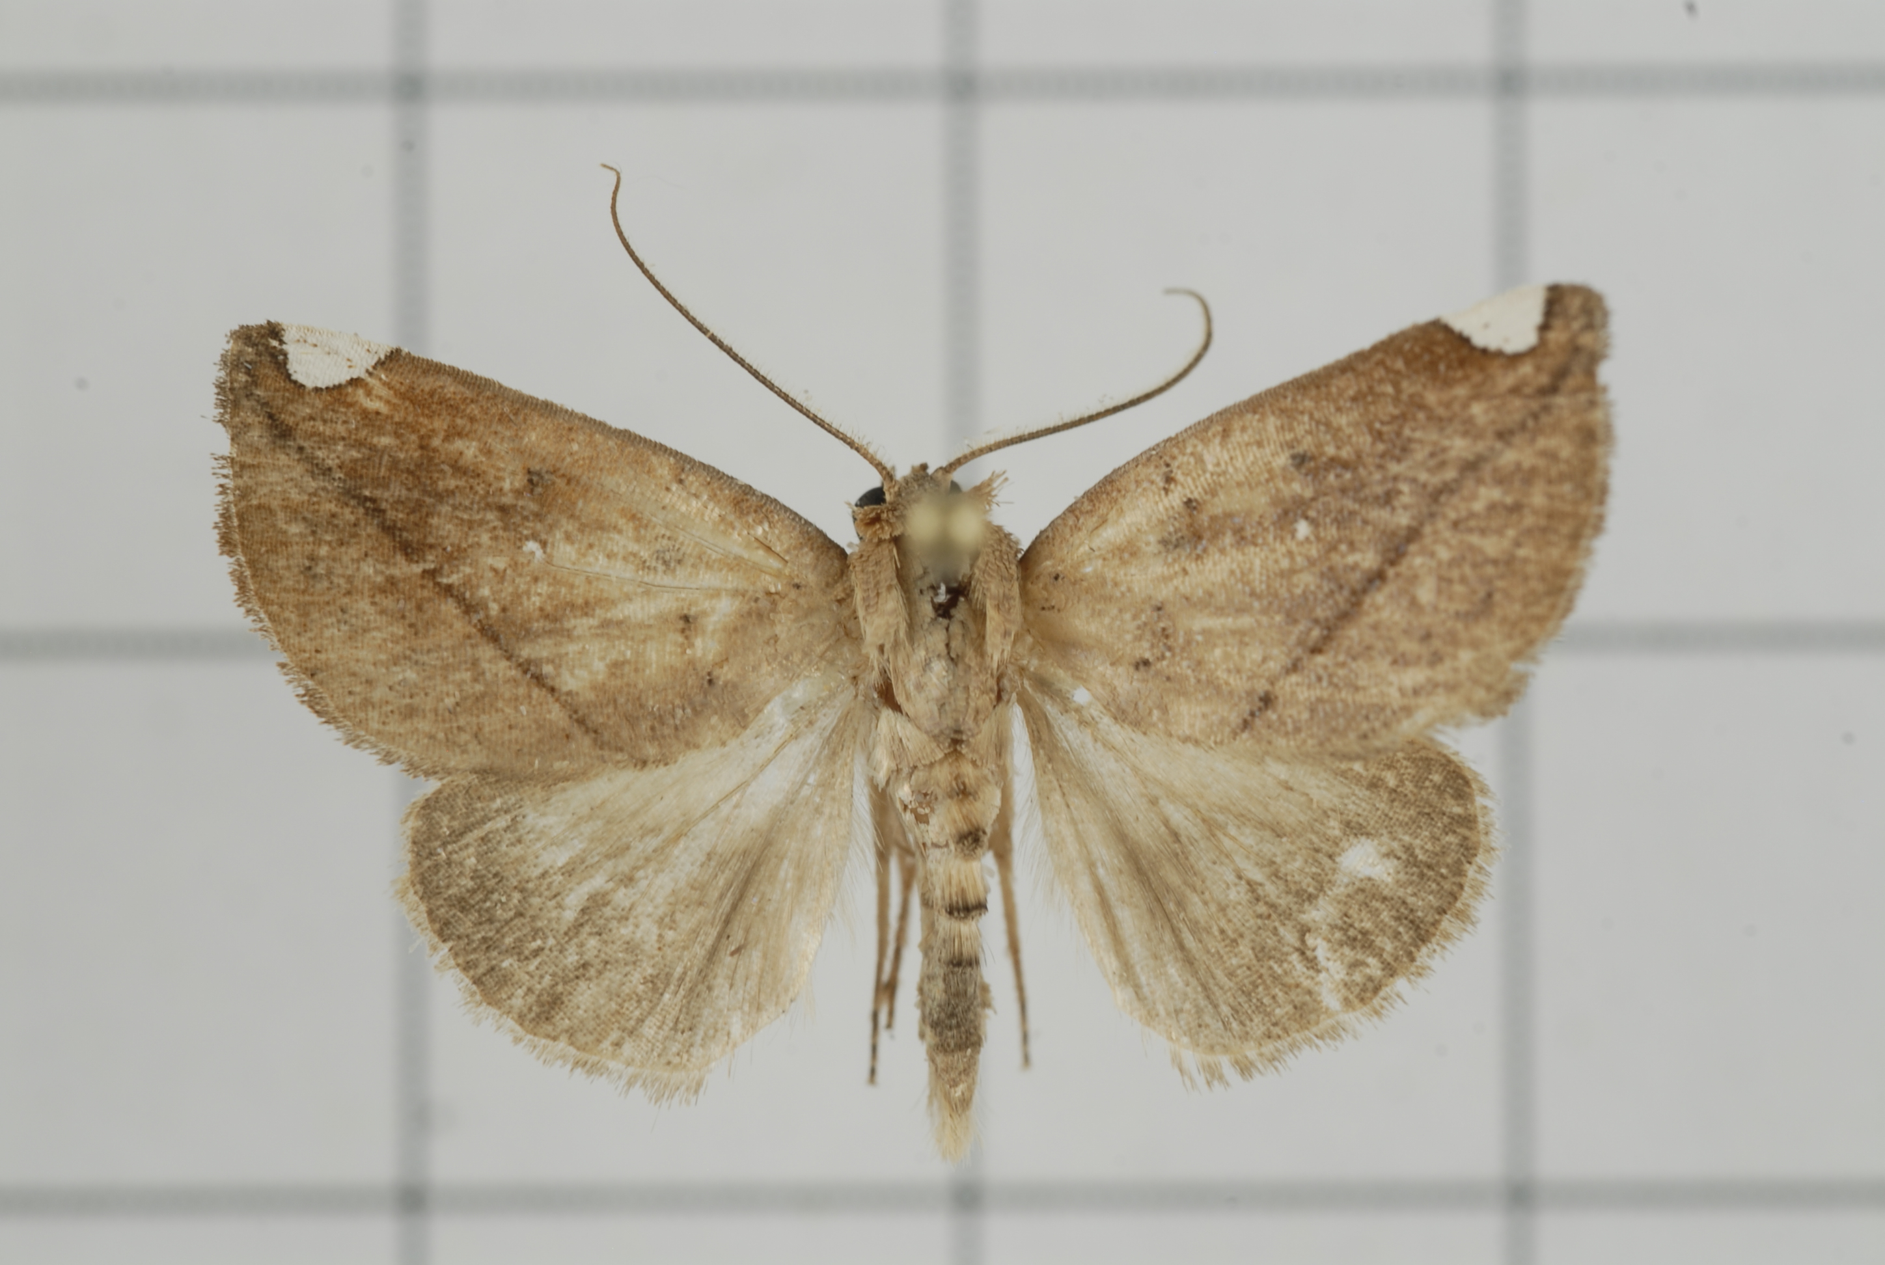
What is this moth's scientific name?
Negeta contrariata
